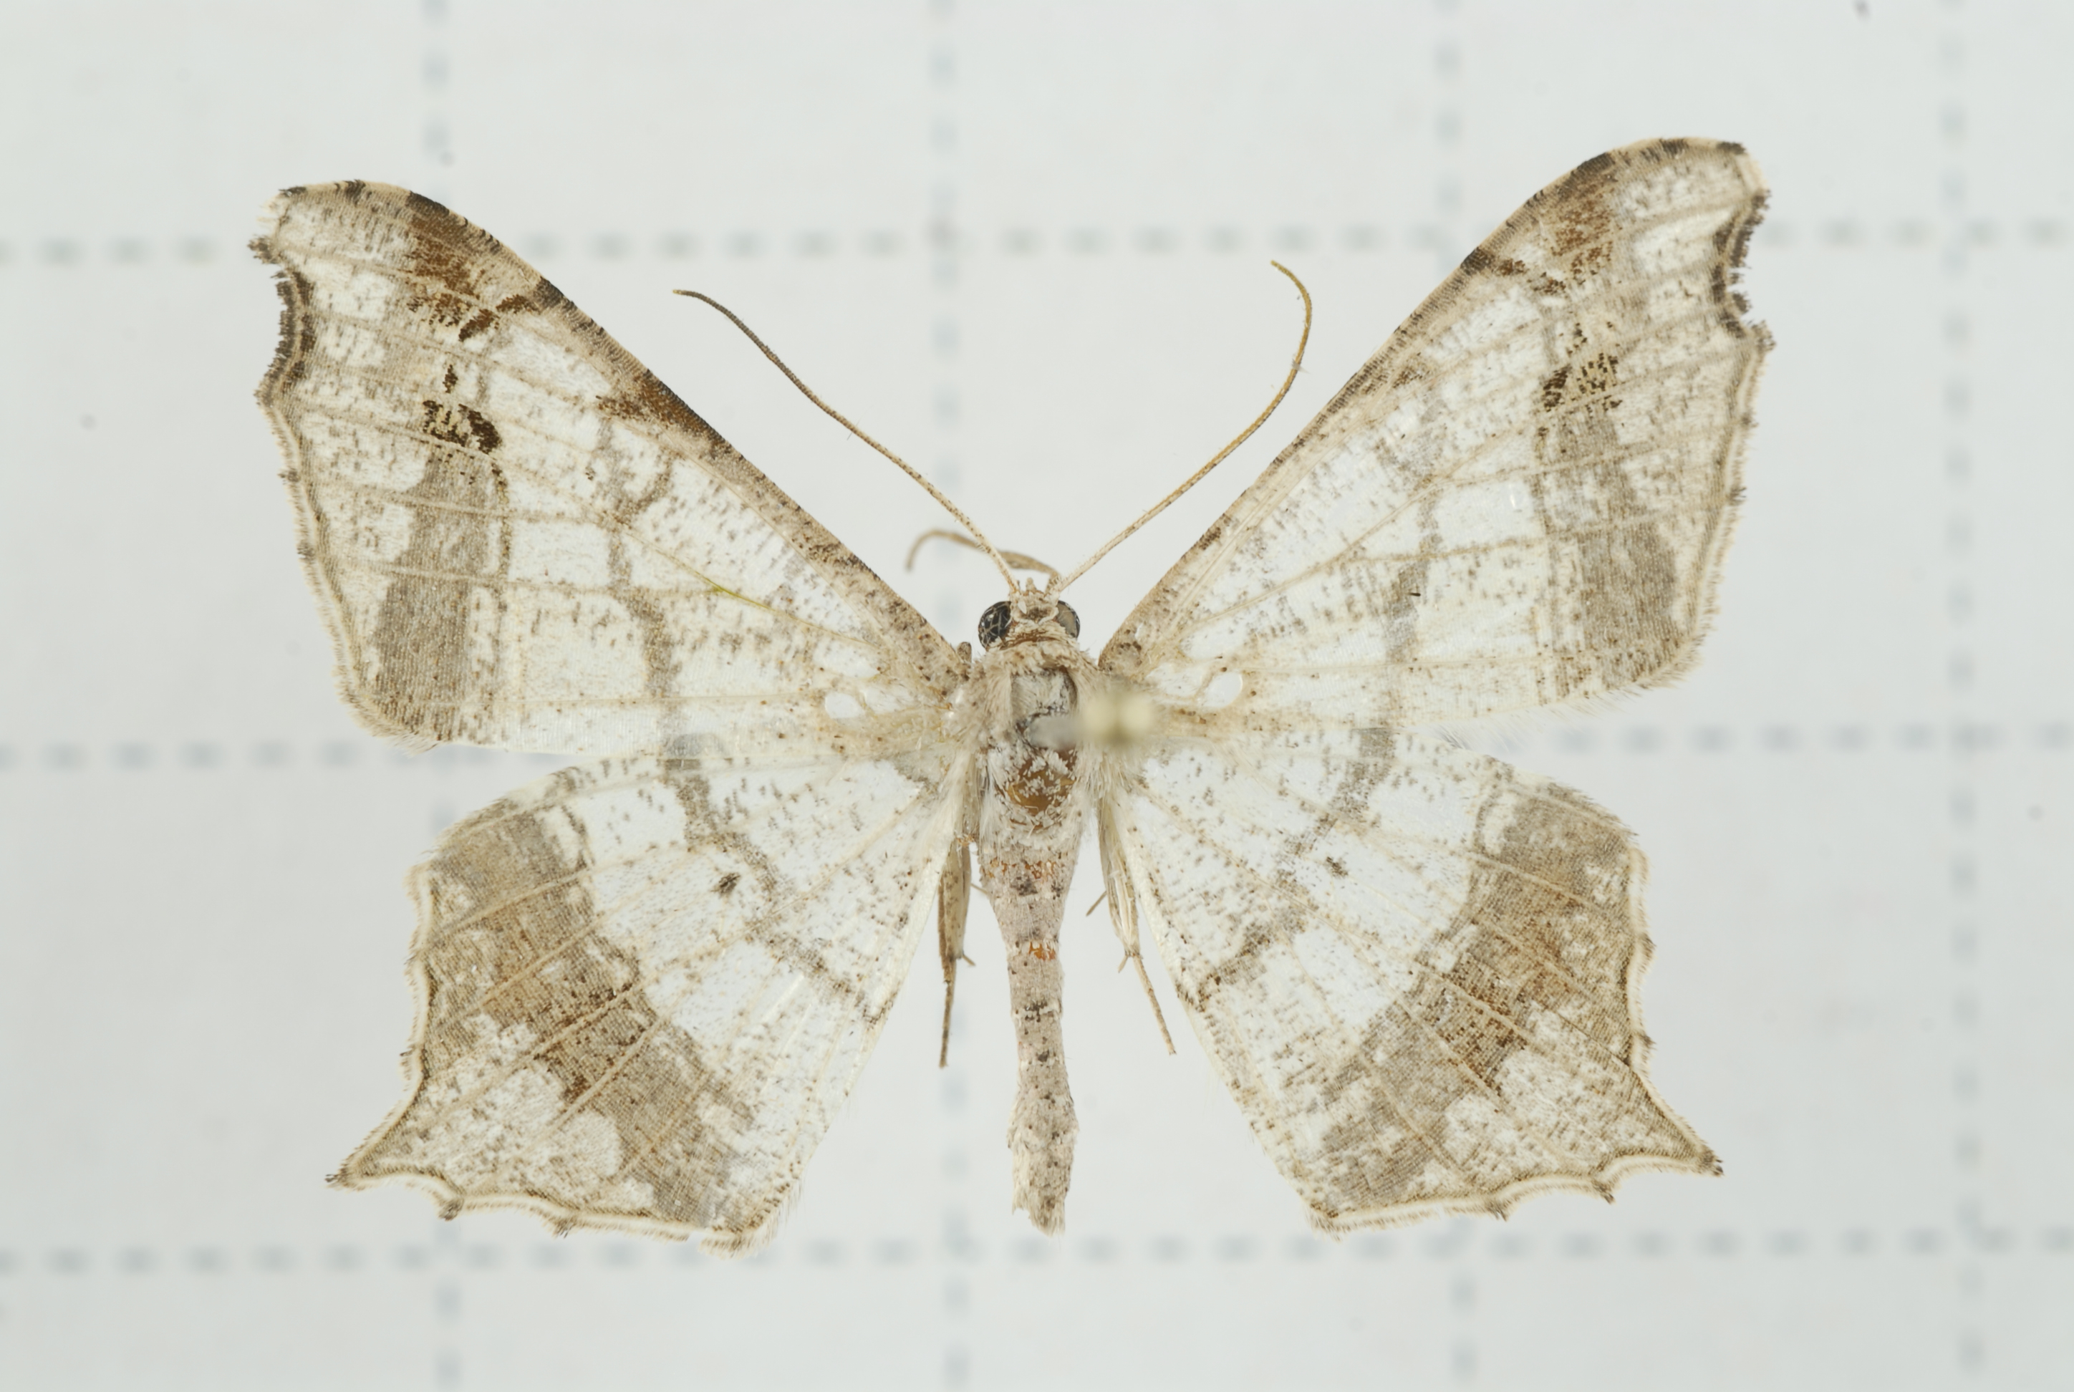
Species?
Chiasmia emersaria
